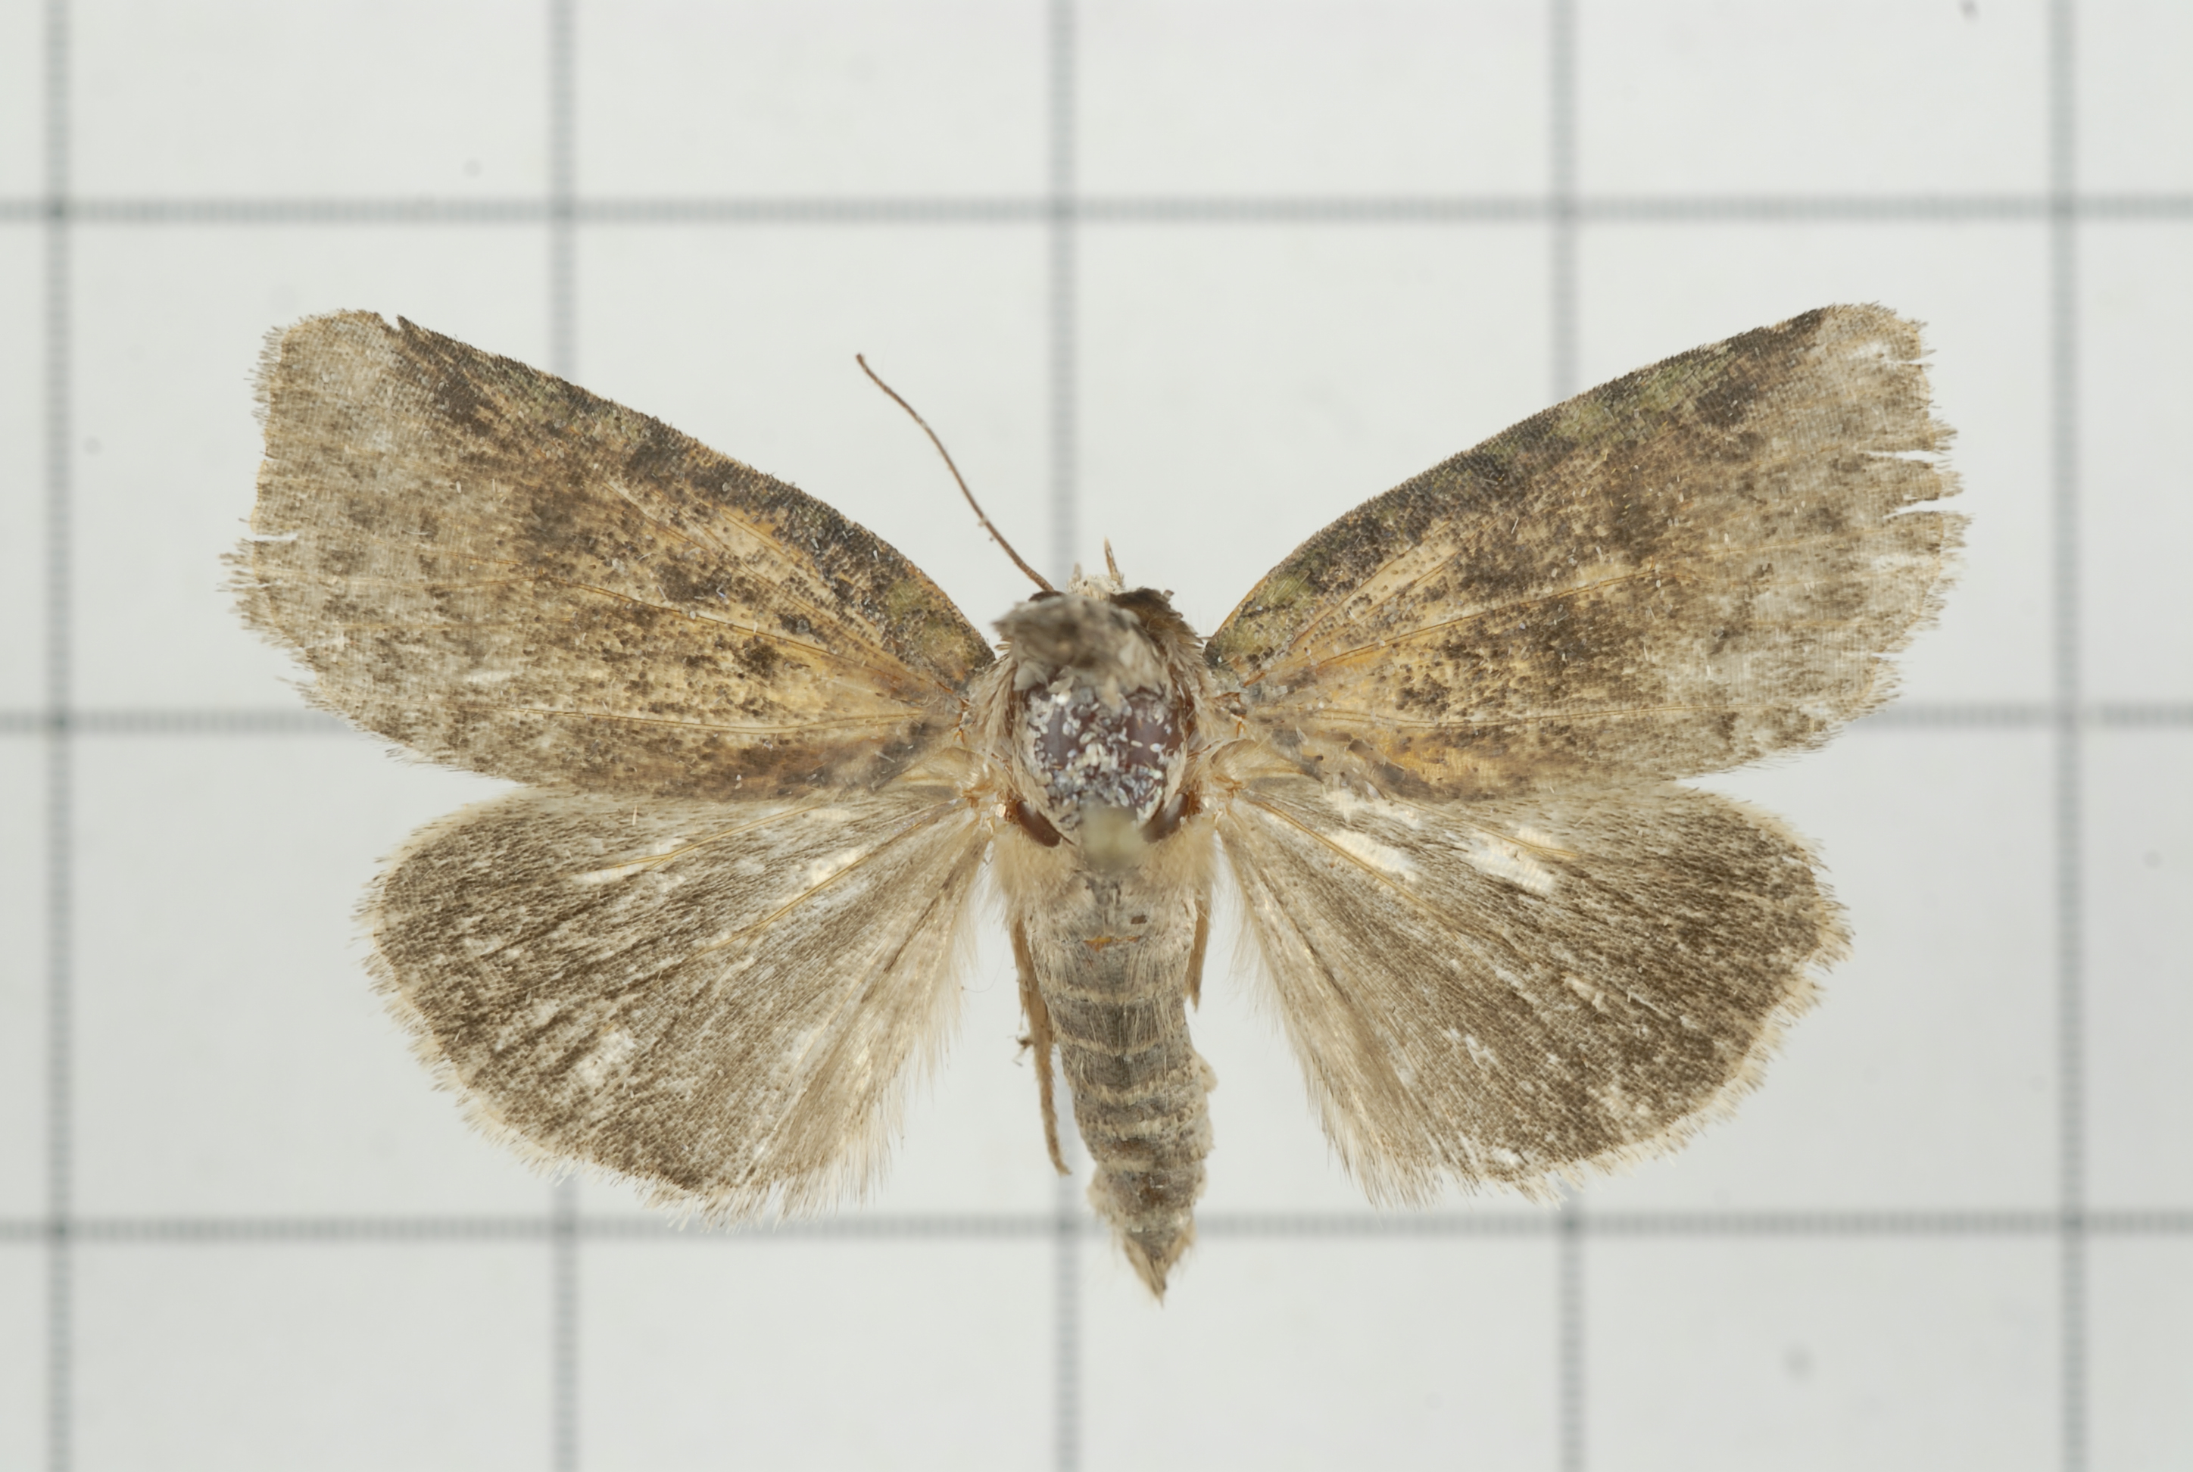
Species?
Stenoloba manleyi formosana
